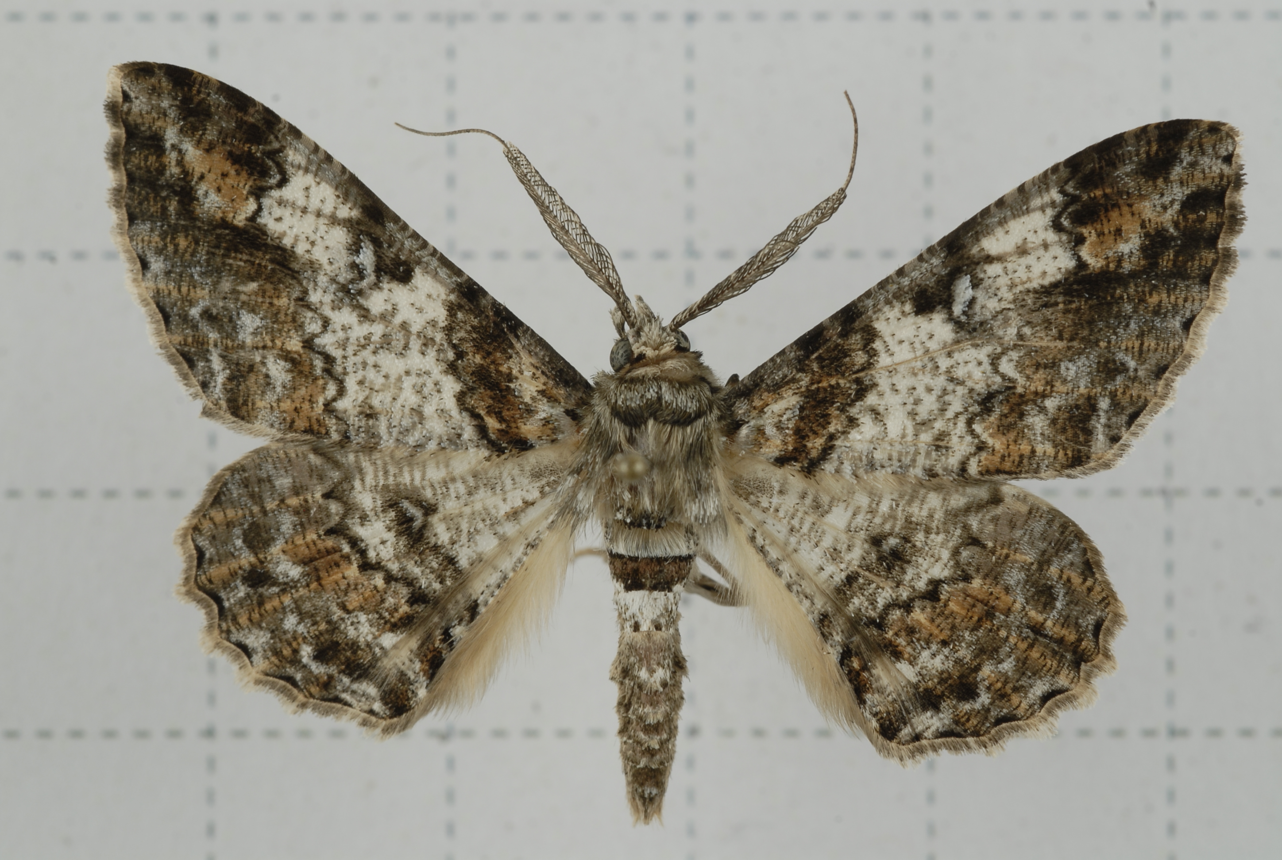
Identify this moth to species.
Cleora fraterna
